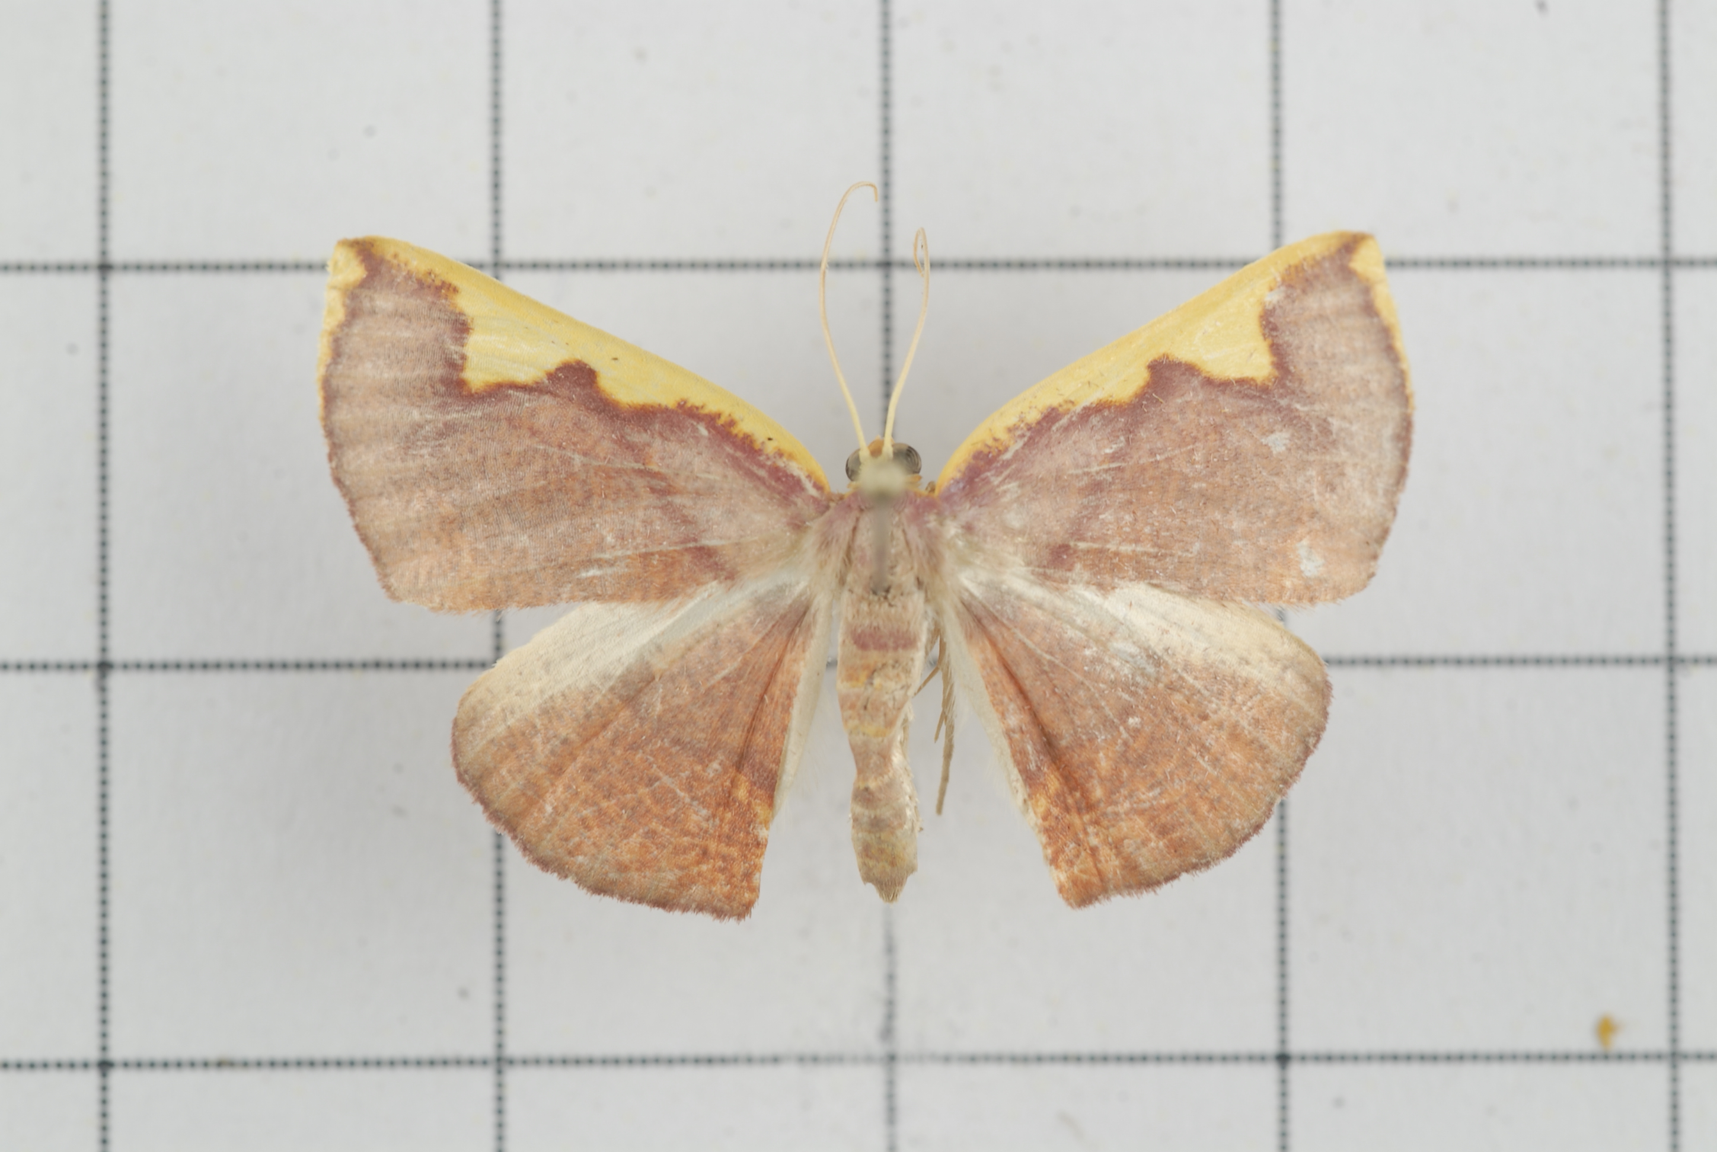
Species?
Nothomiza flavicosta
